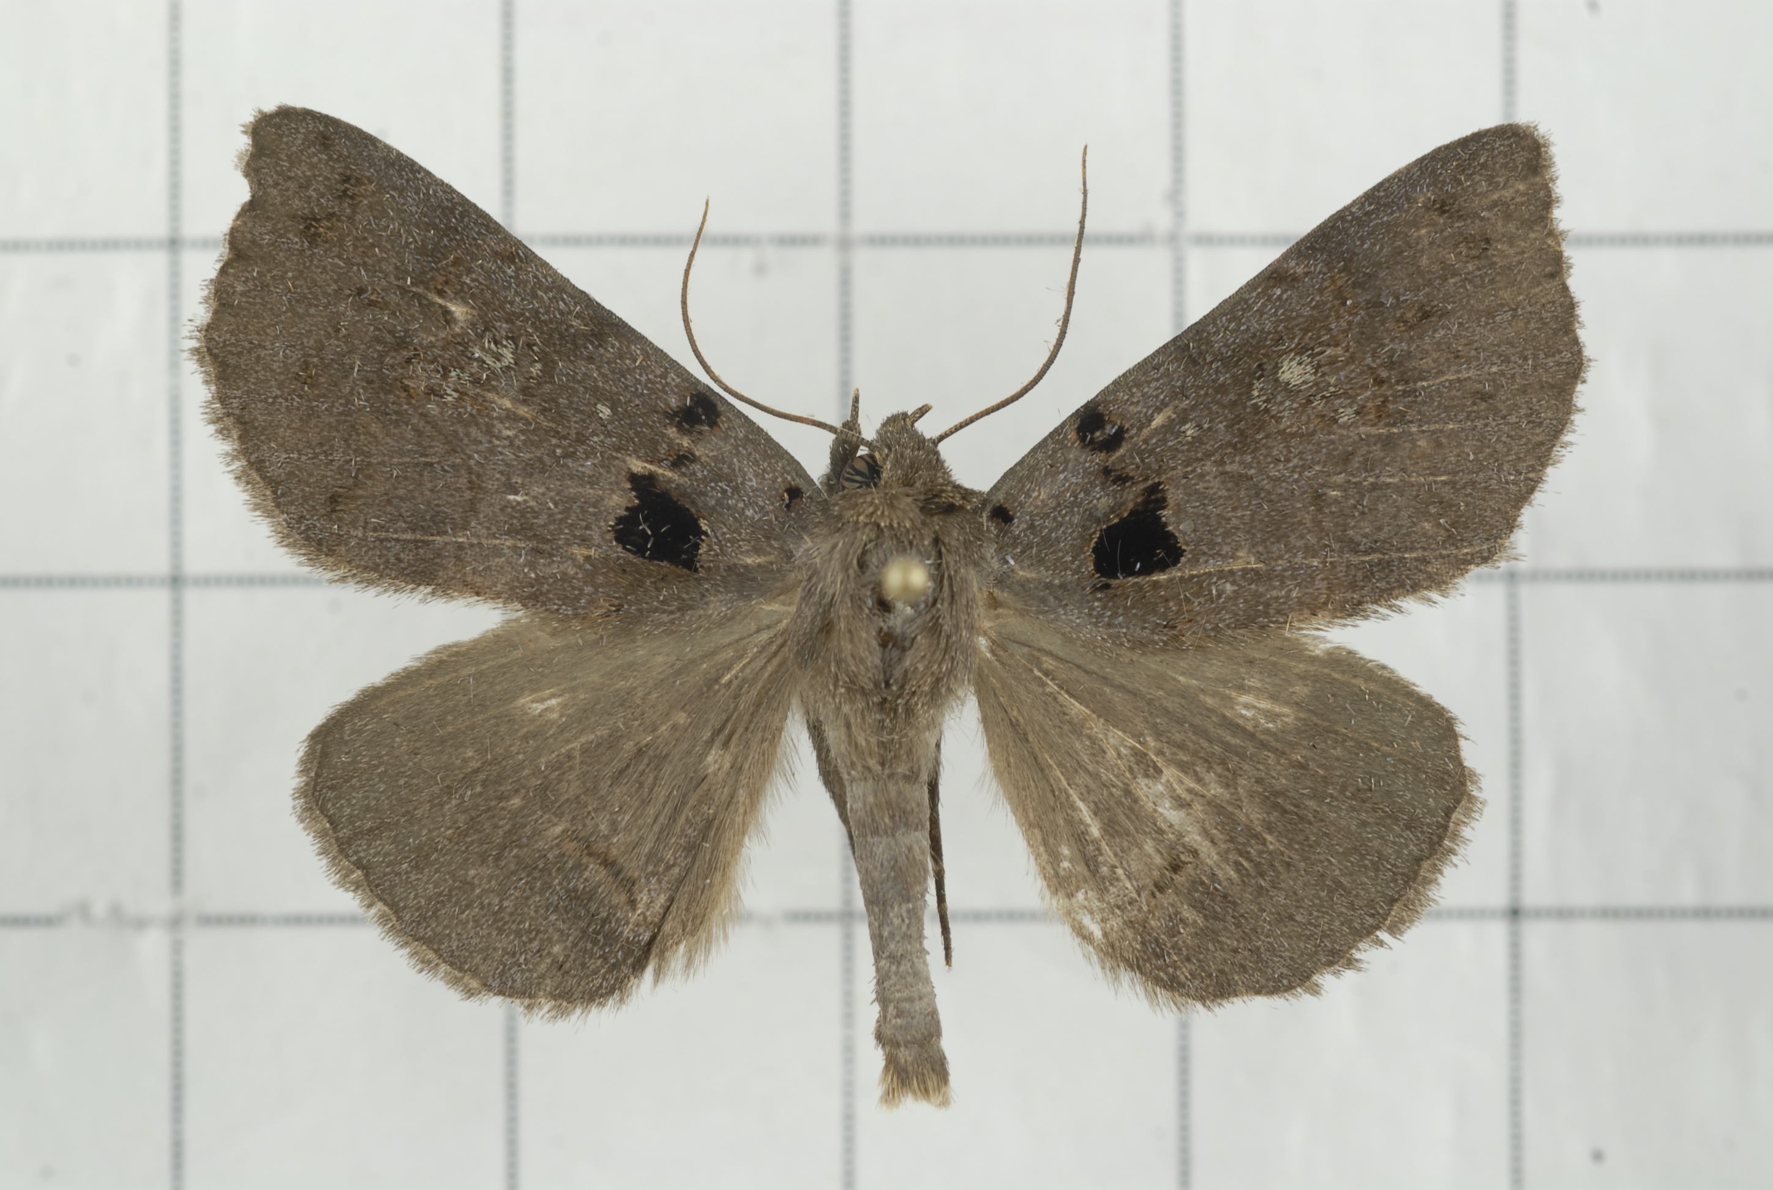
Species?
Avatha bipartita
